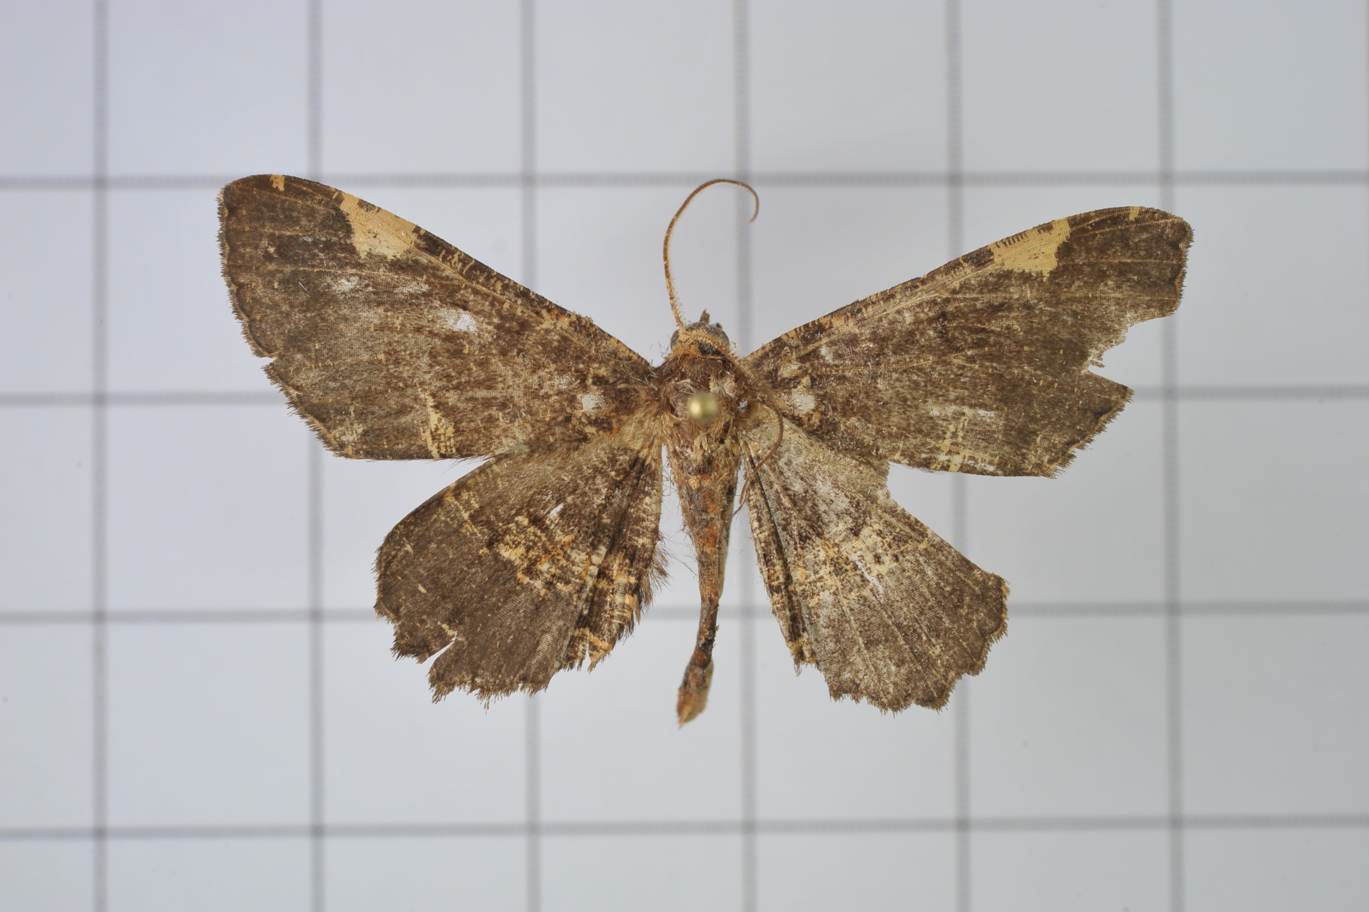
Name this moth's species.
Abaciscus changi
